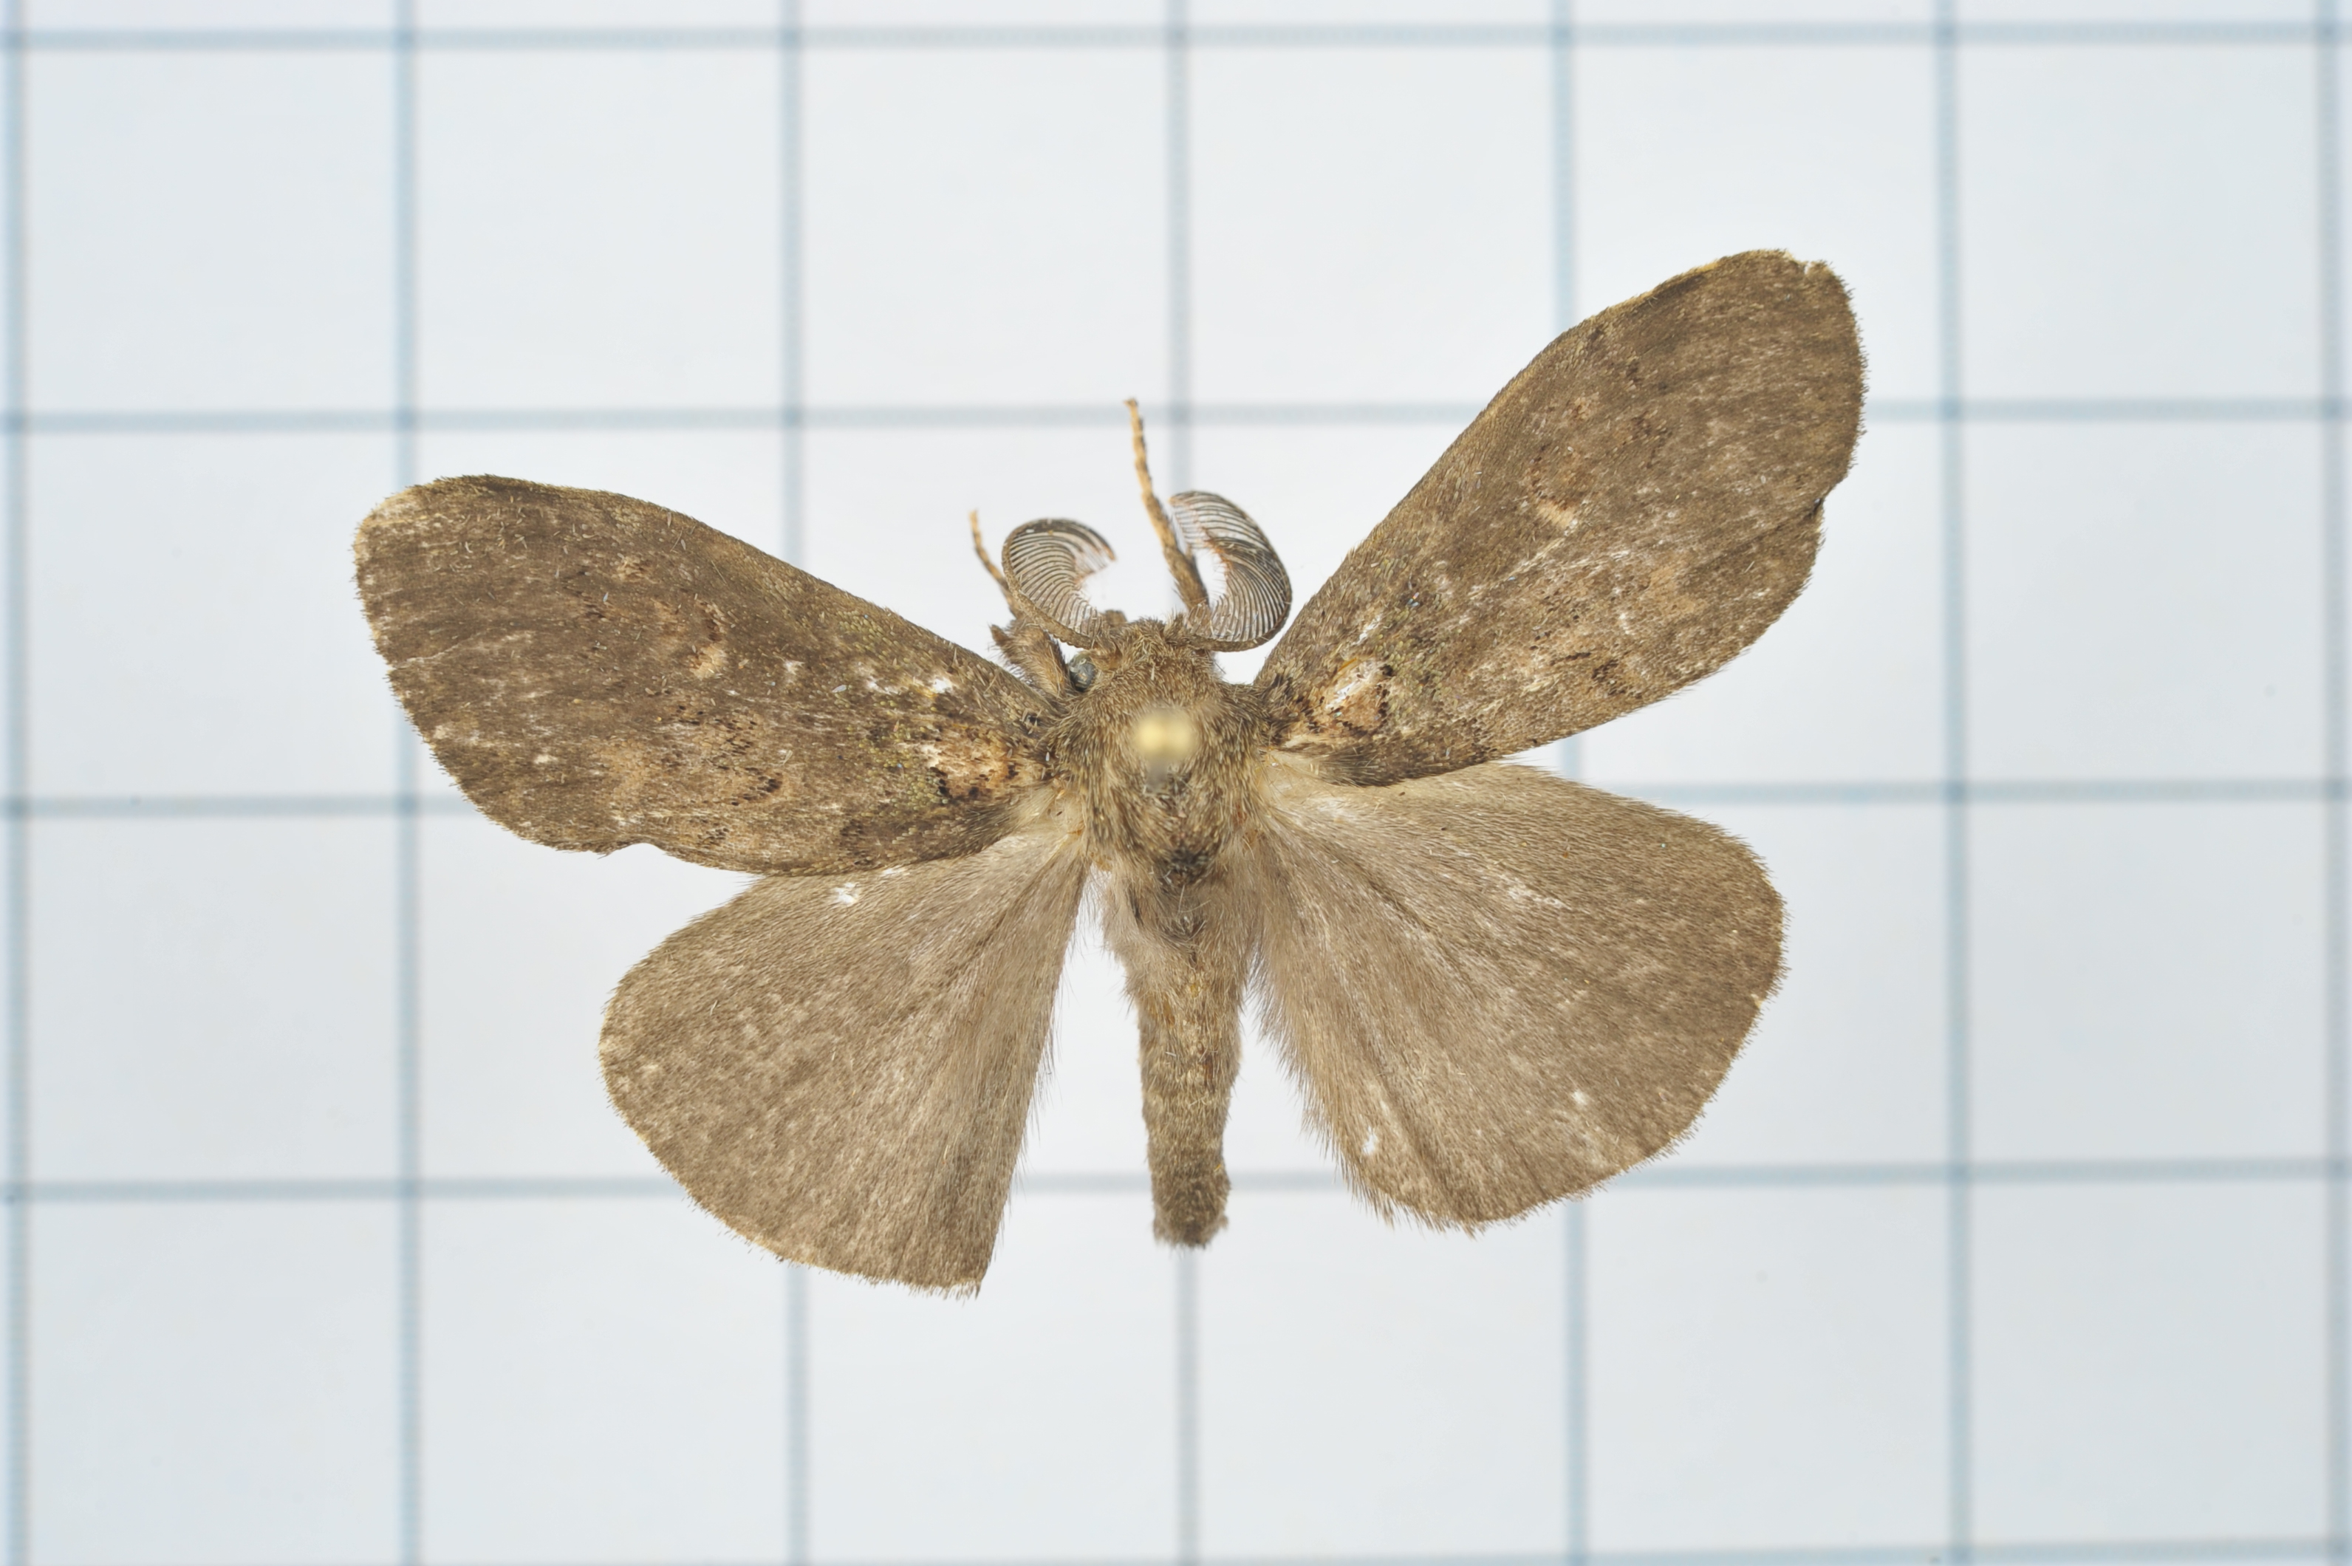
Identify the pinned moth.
Olene dudgeoni
